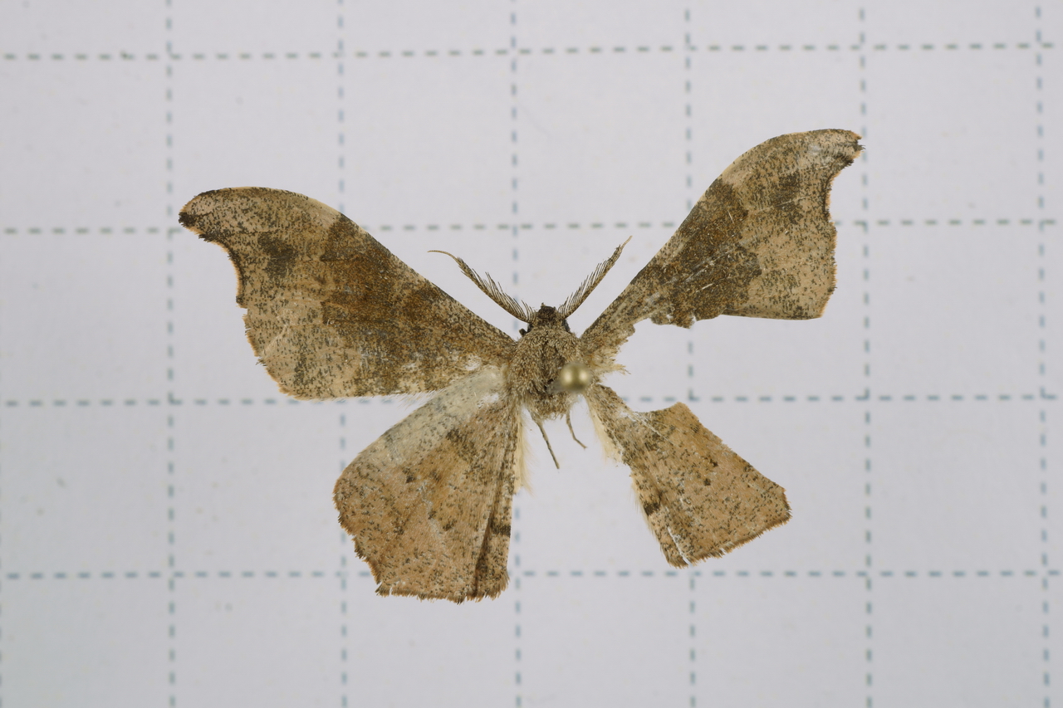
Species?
Hyposidra talaca talaca
